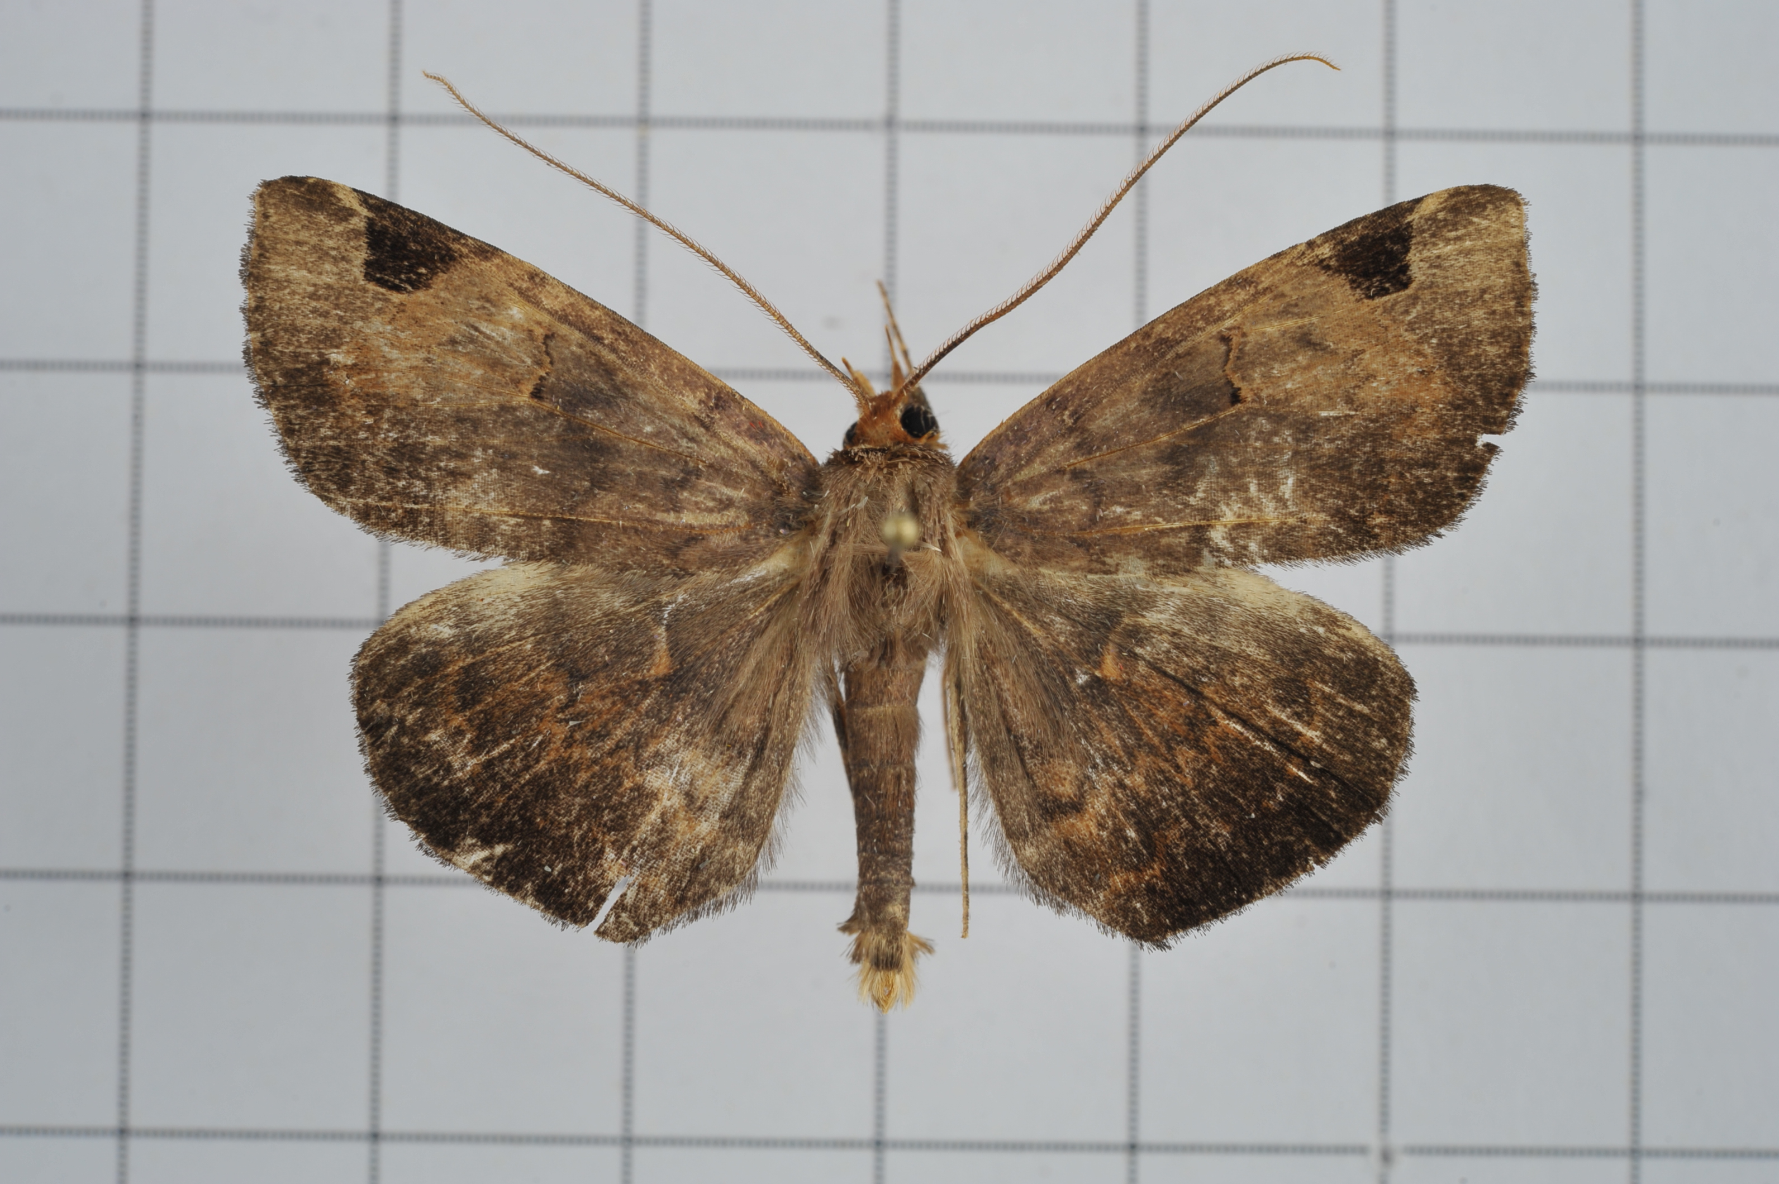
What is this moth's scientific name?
Mecodina praecipua
